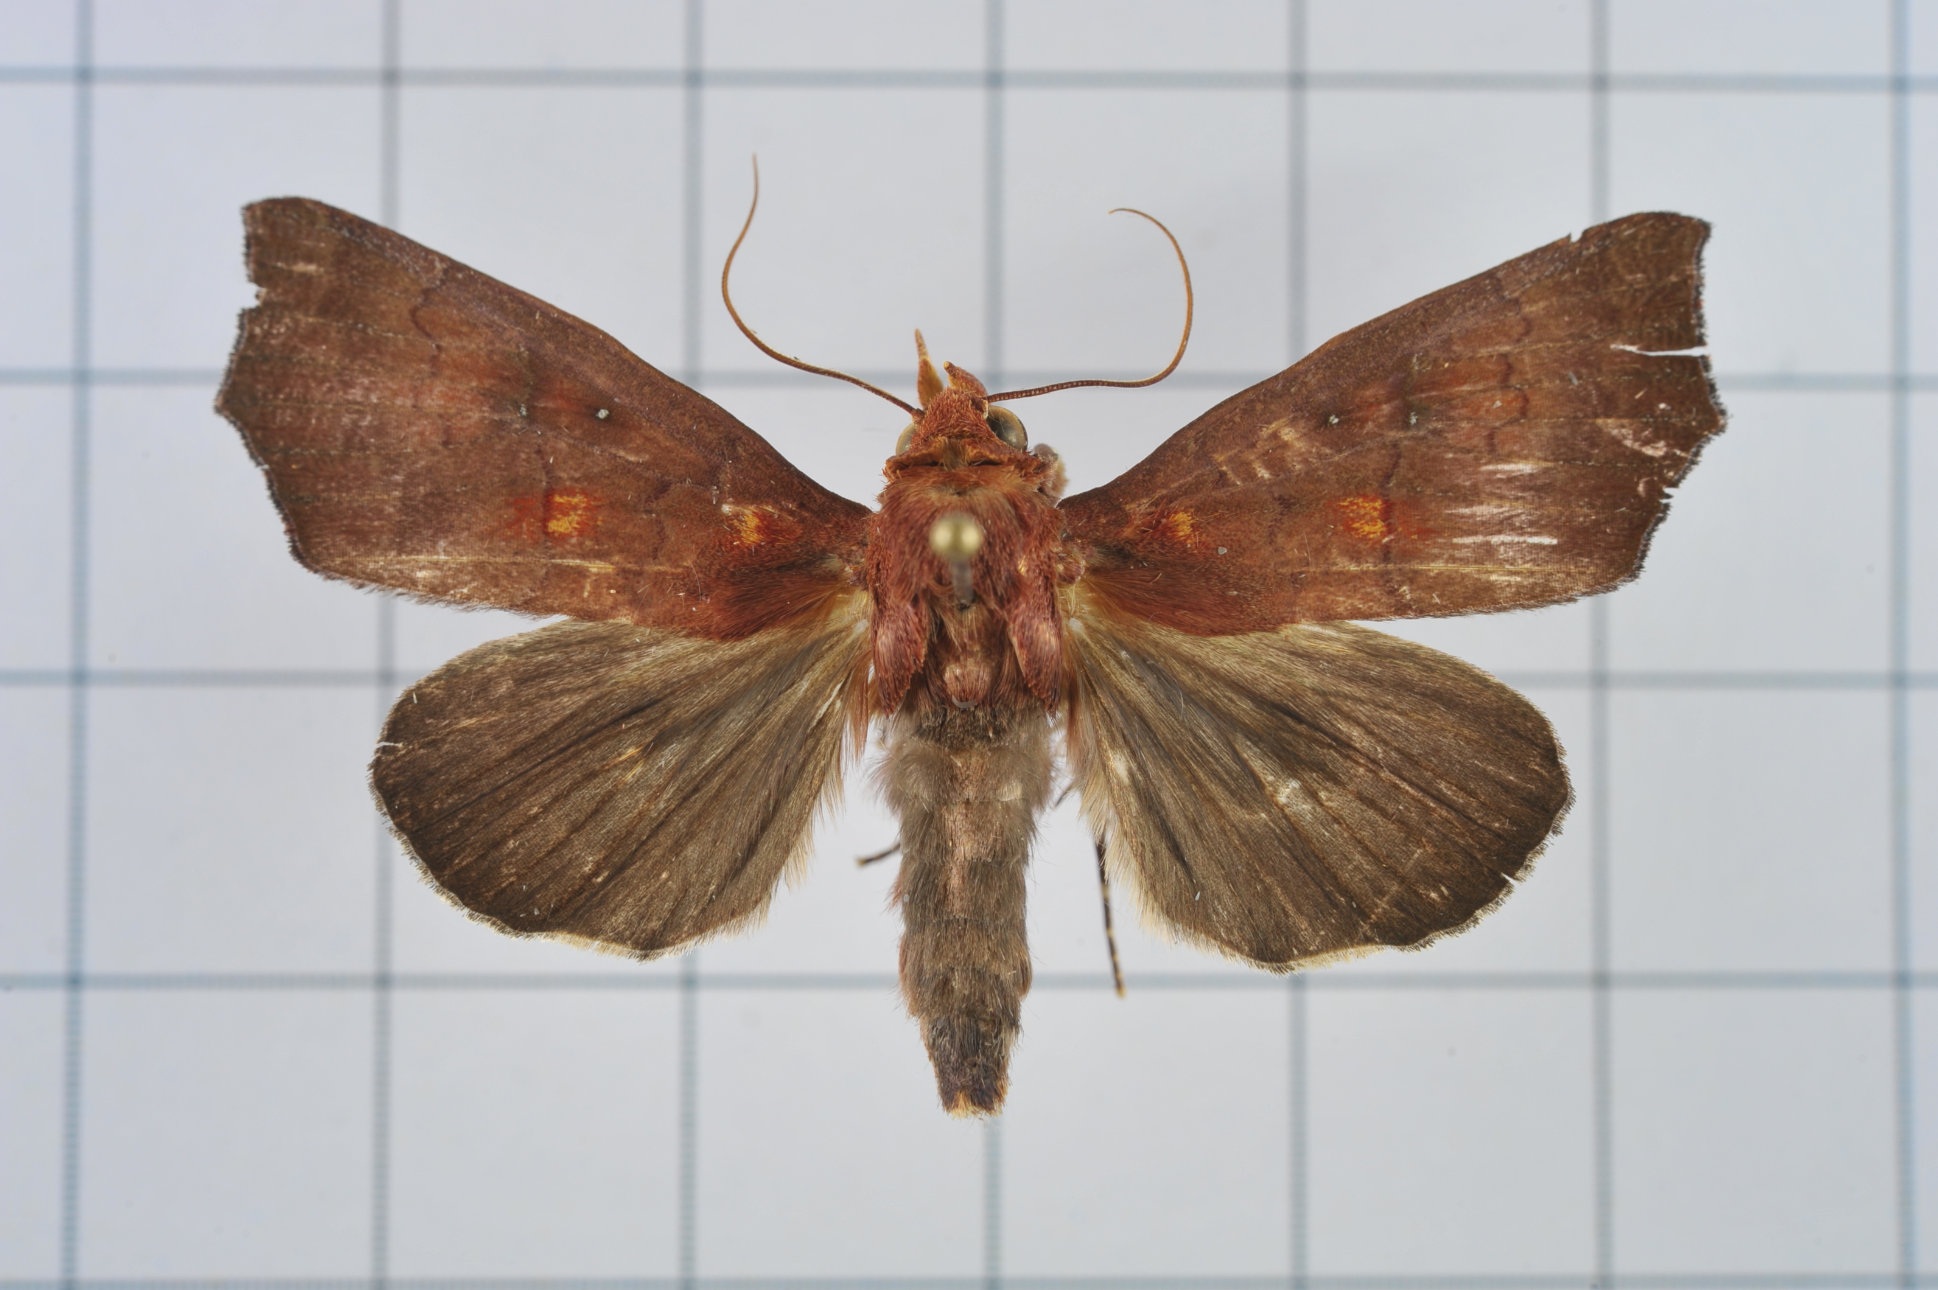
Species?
Rusicada privata
